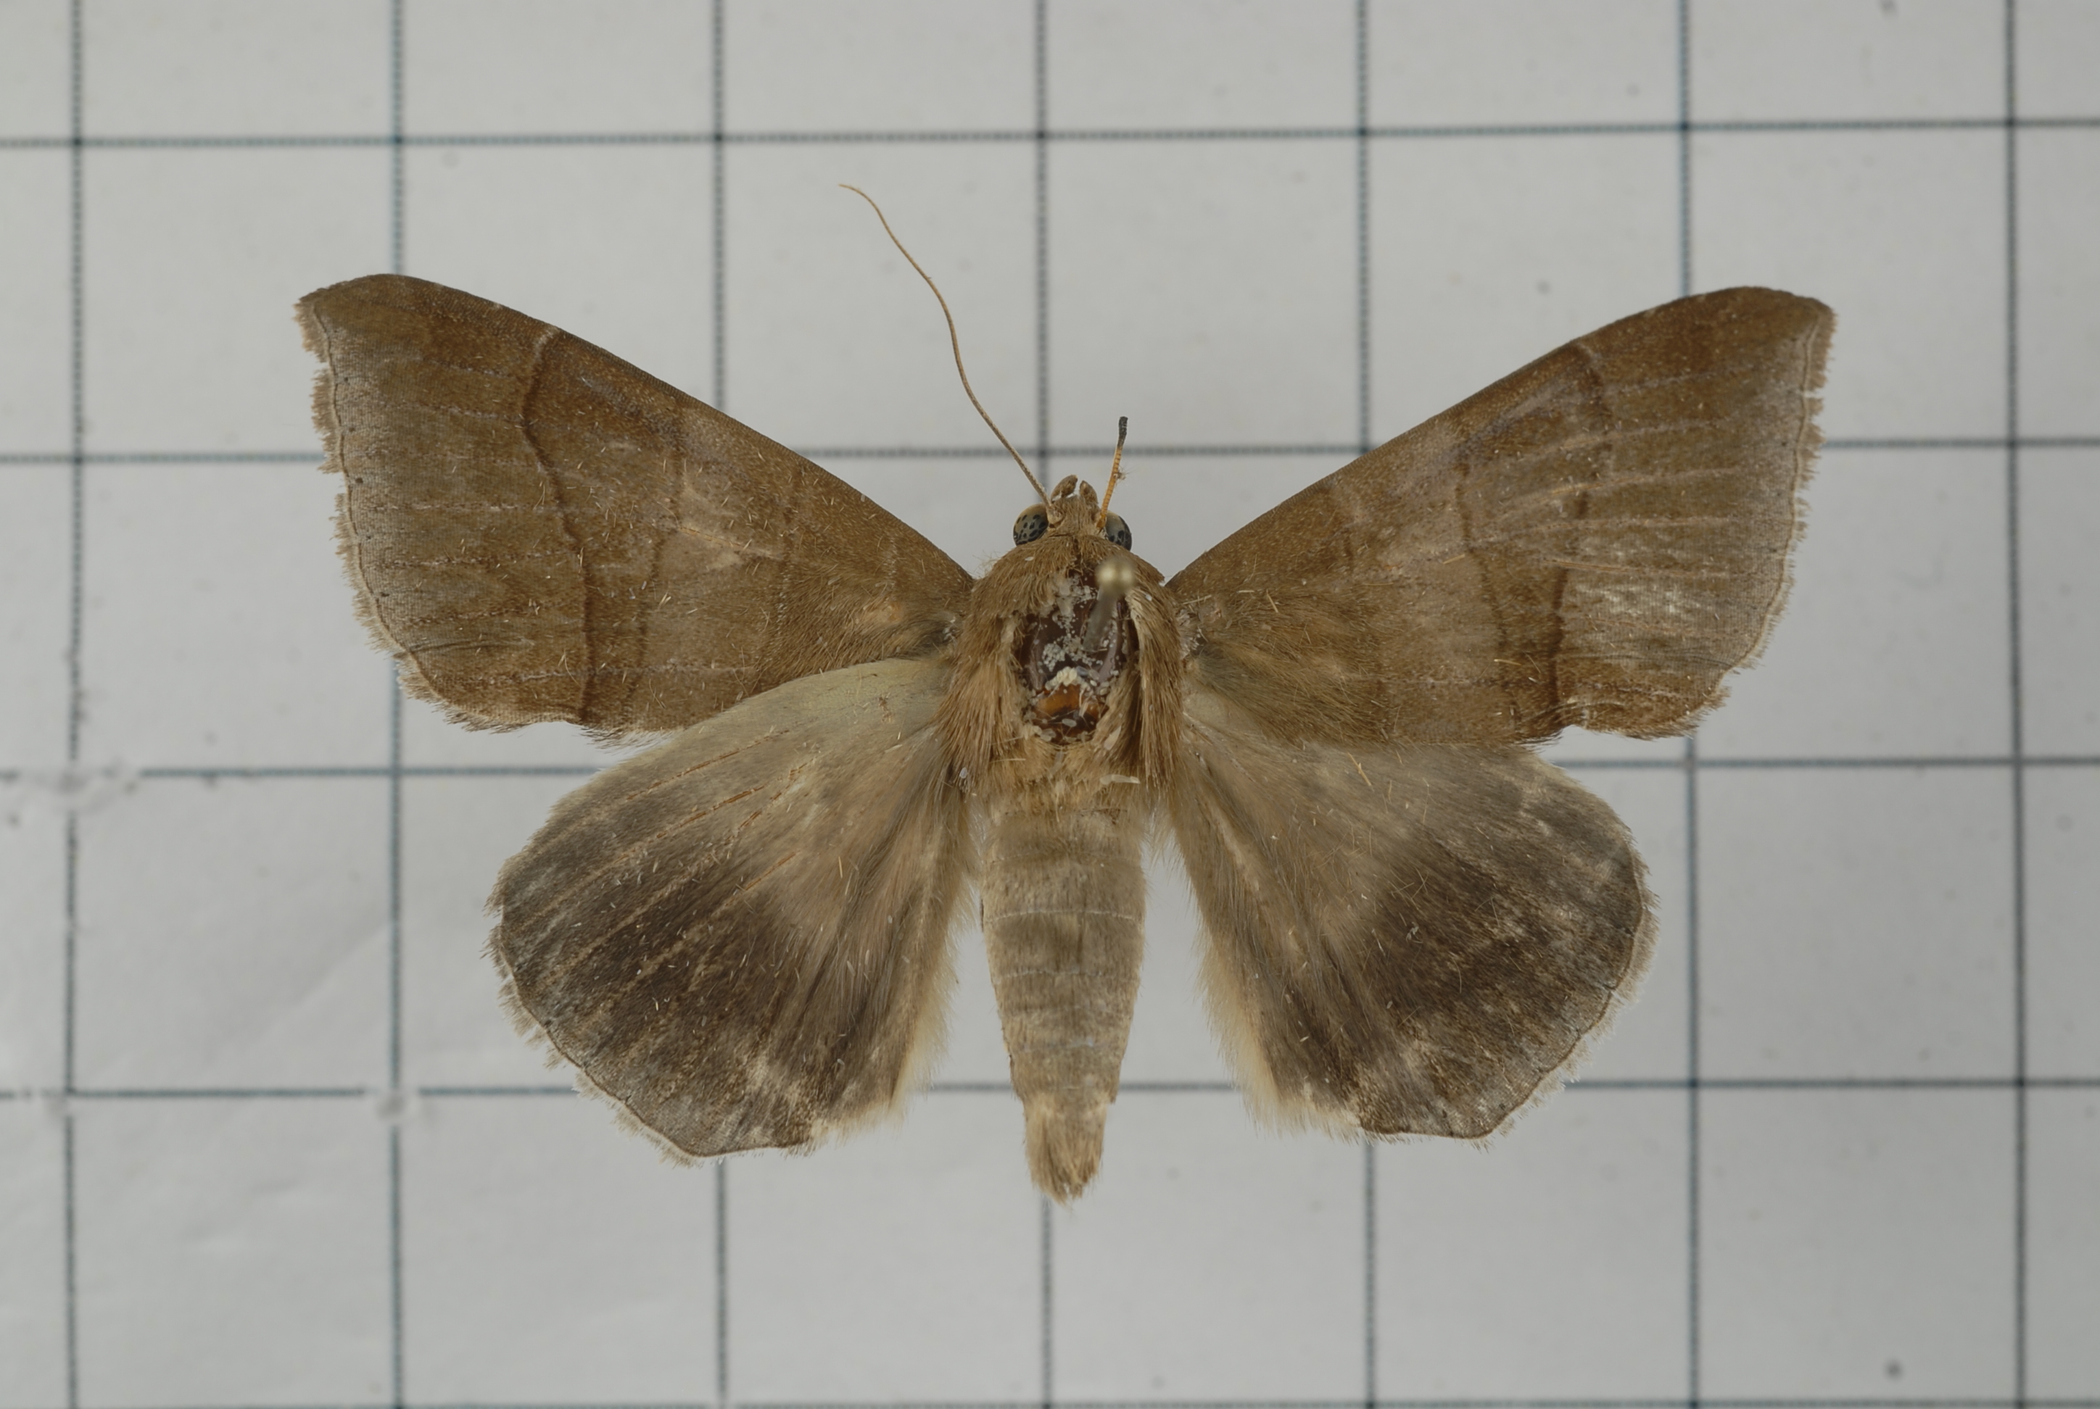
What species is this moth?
Bastilla absentimacula
